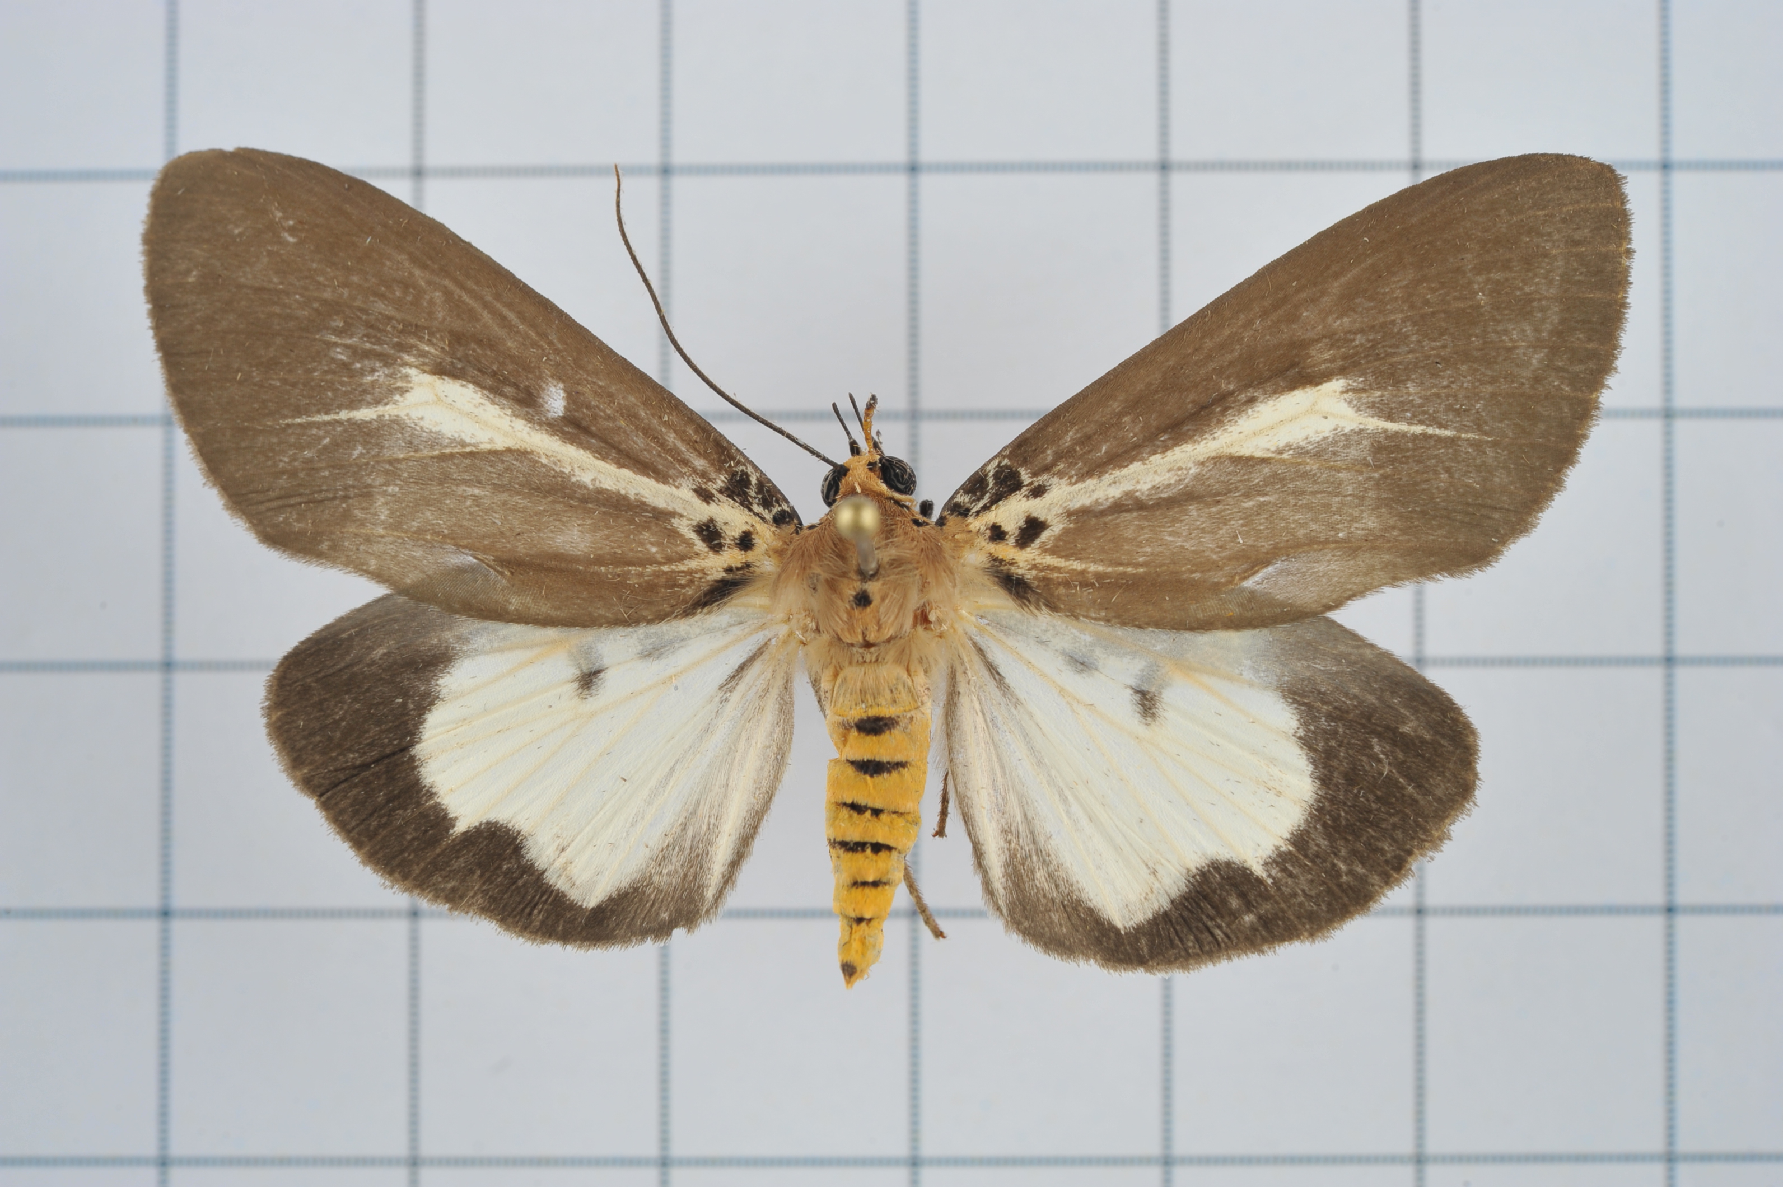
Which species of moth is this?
Asota heliconia zebrina
